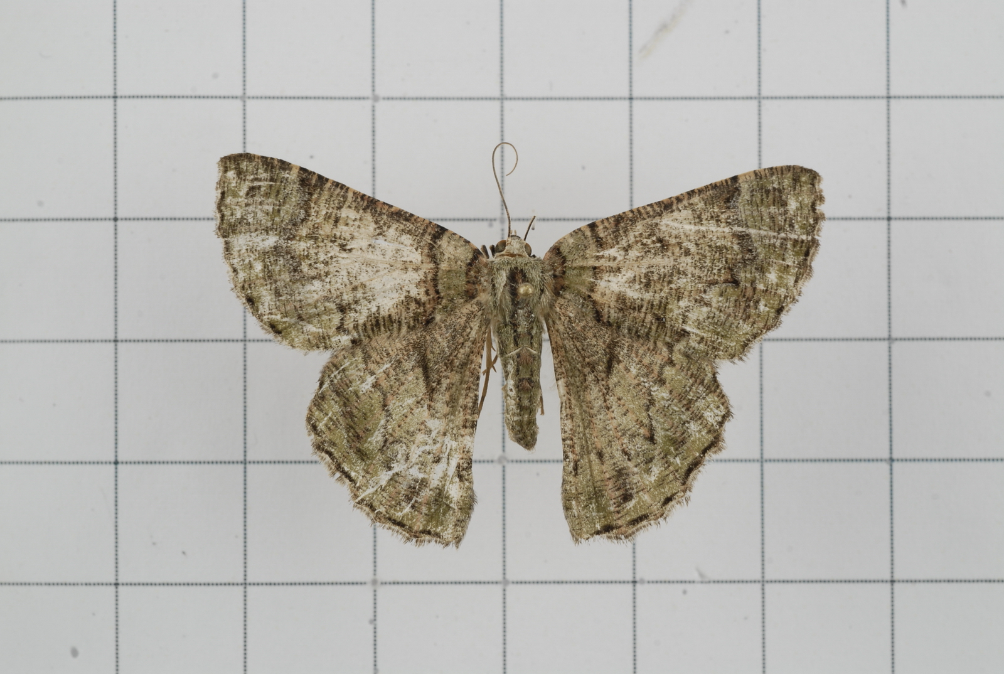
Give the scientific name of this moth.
Lophophelma taiwana
